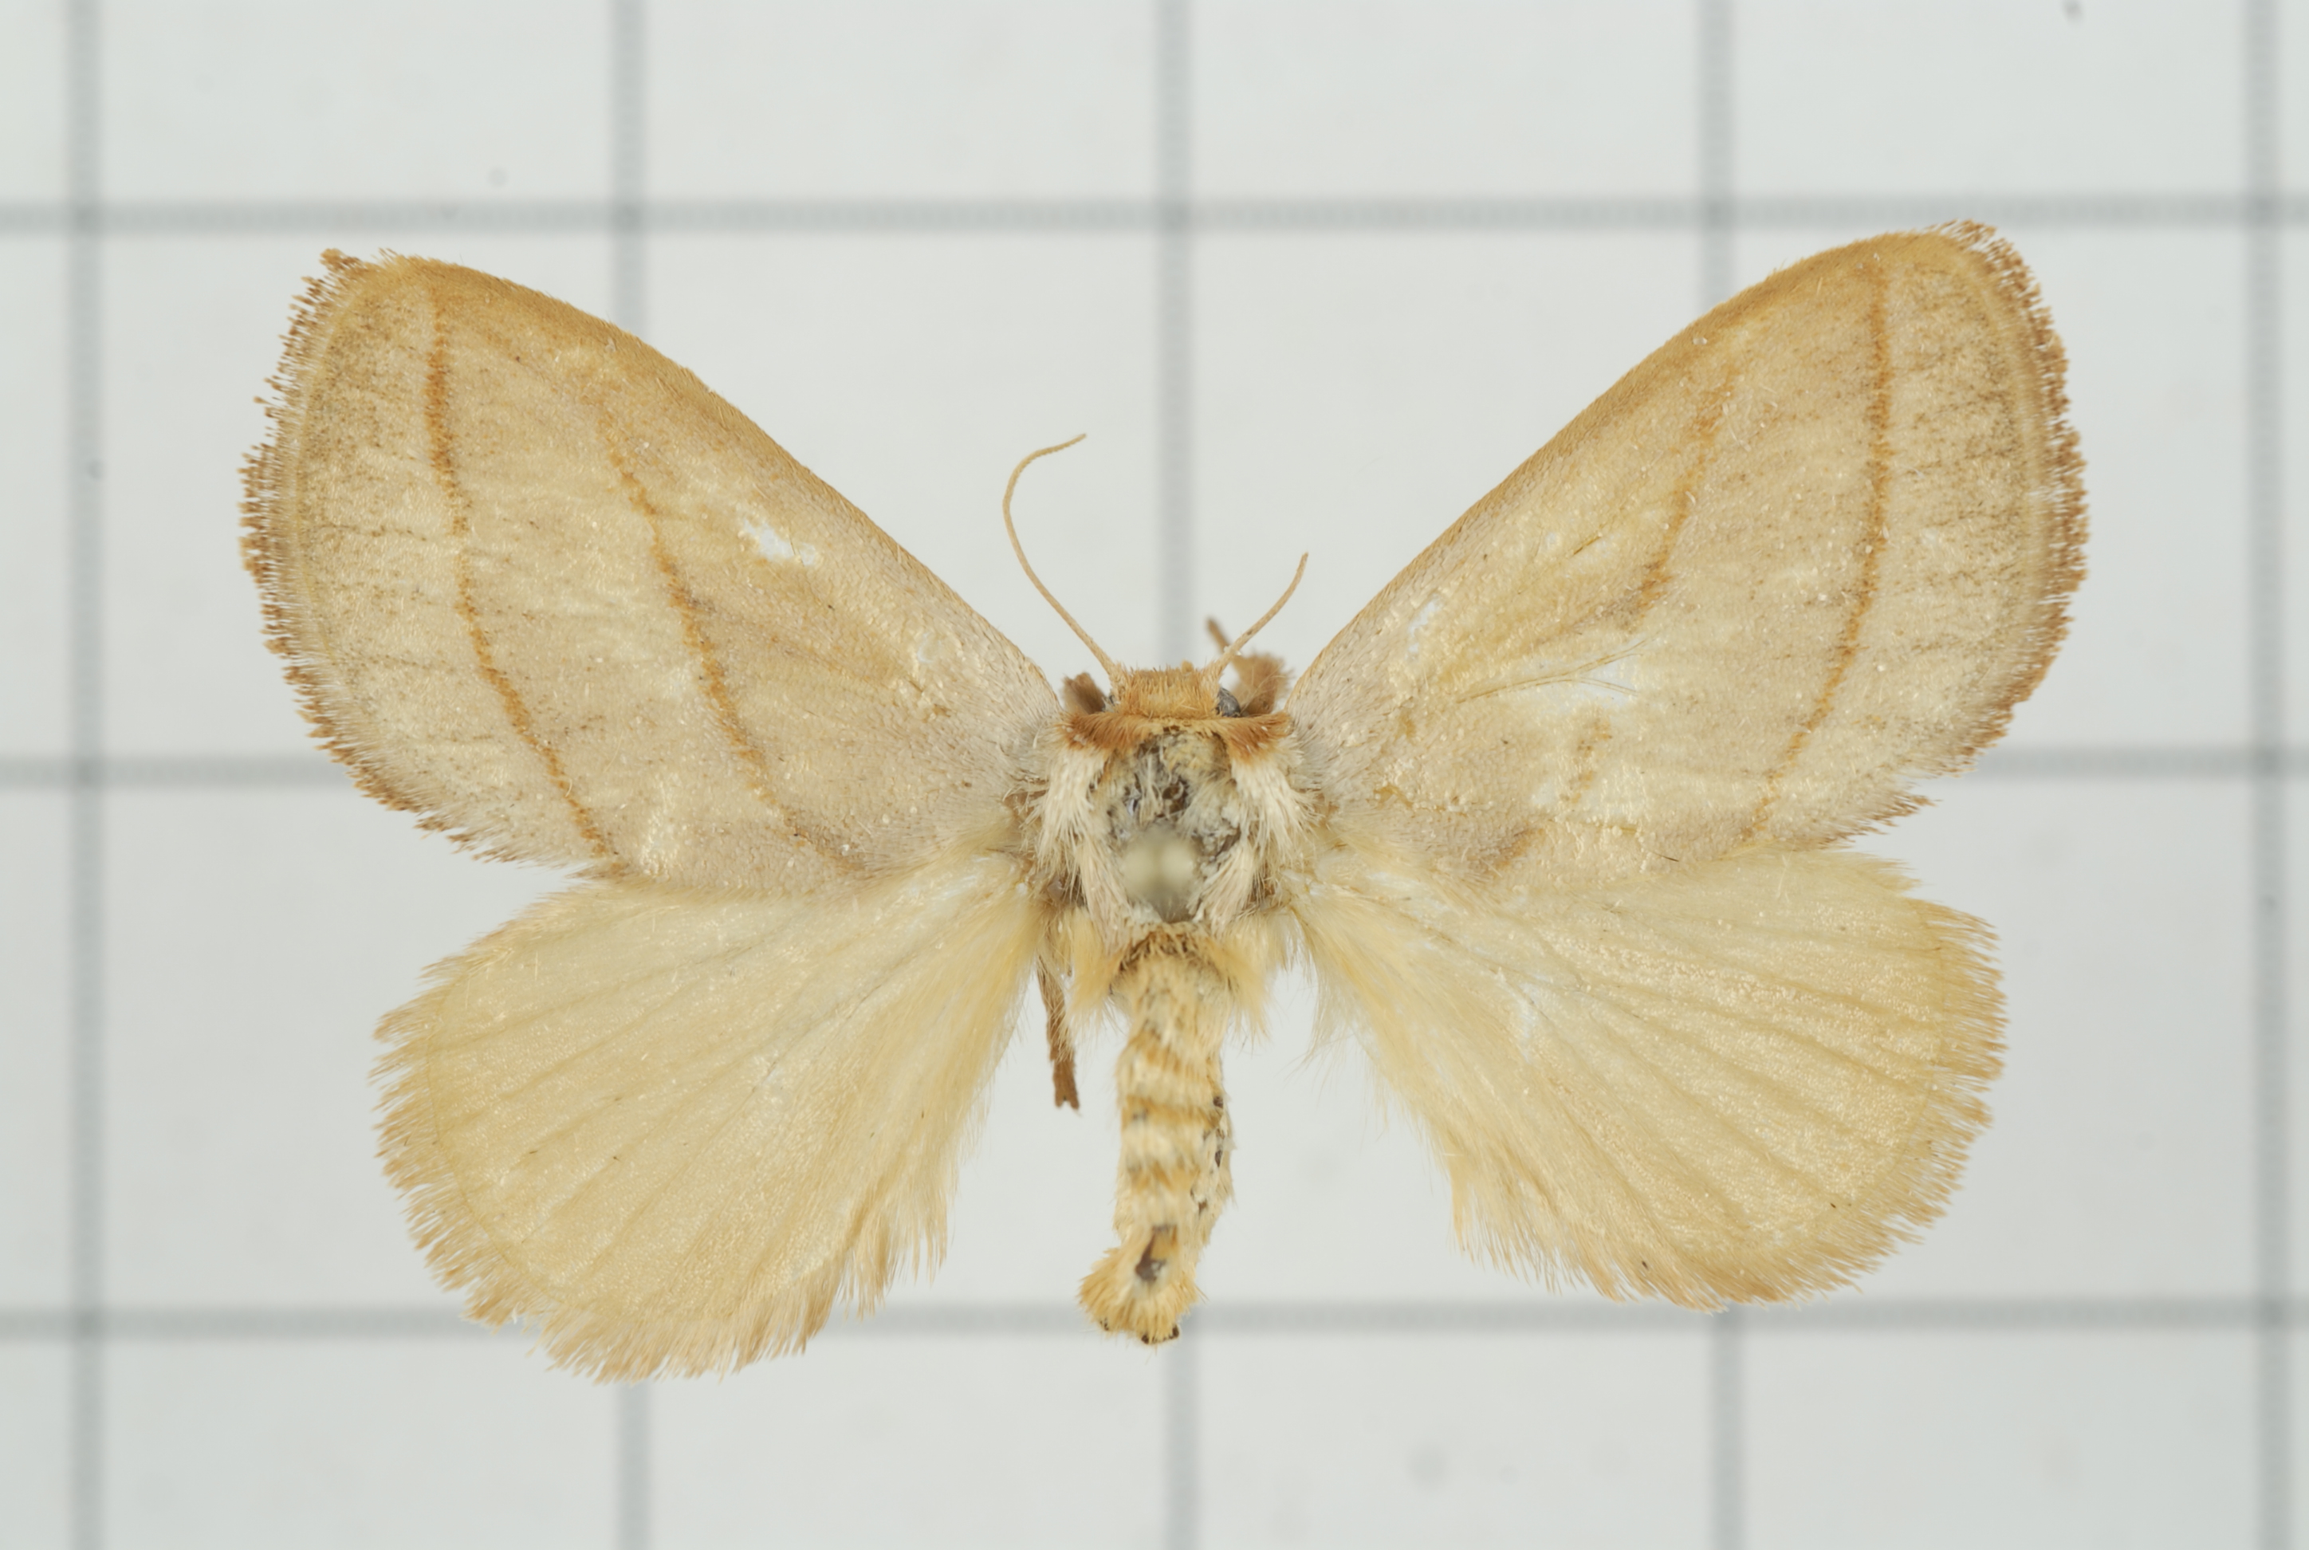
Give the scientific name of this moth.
Cania heppneri
